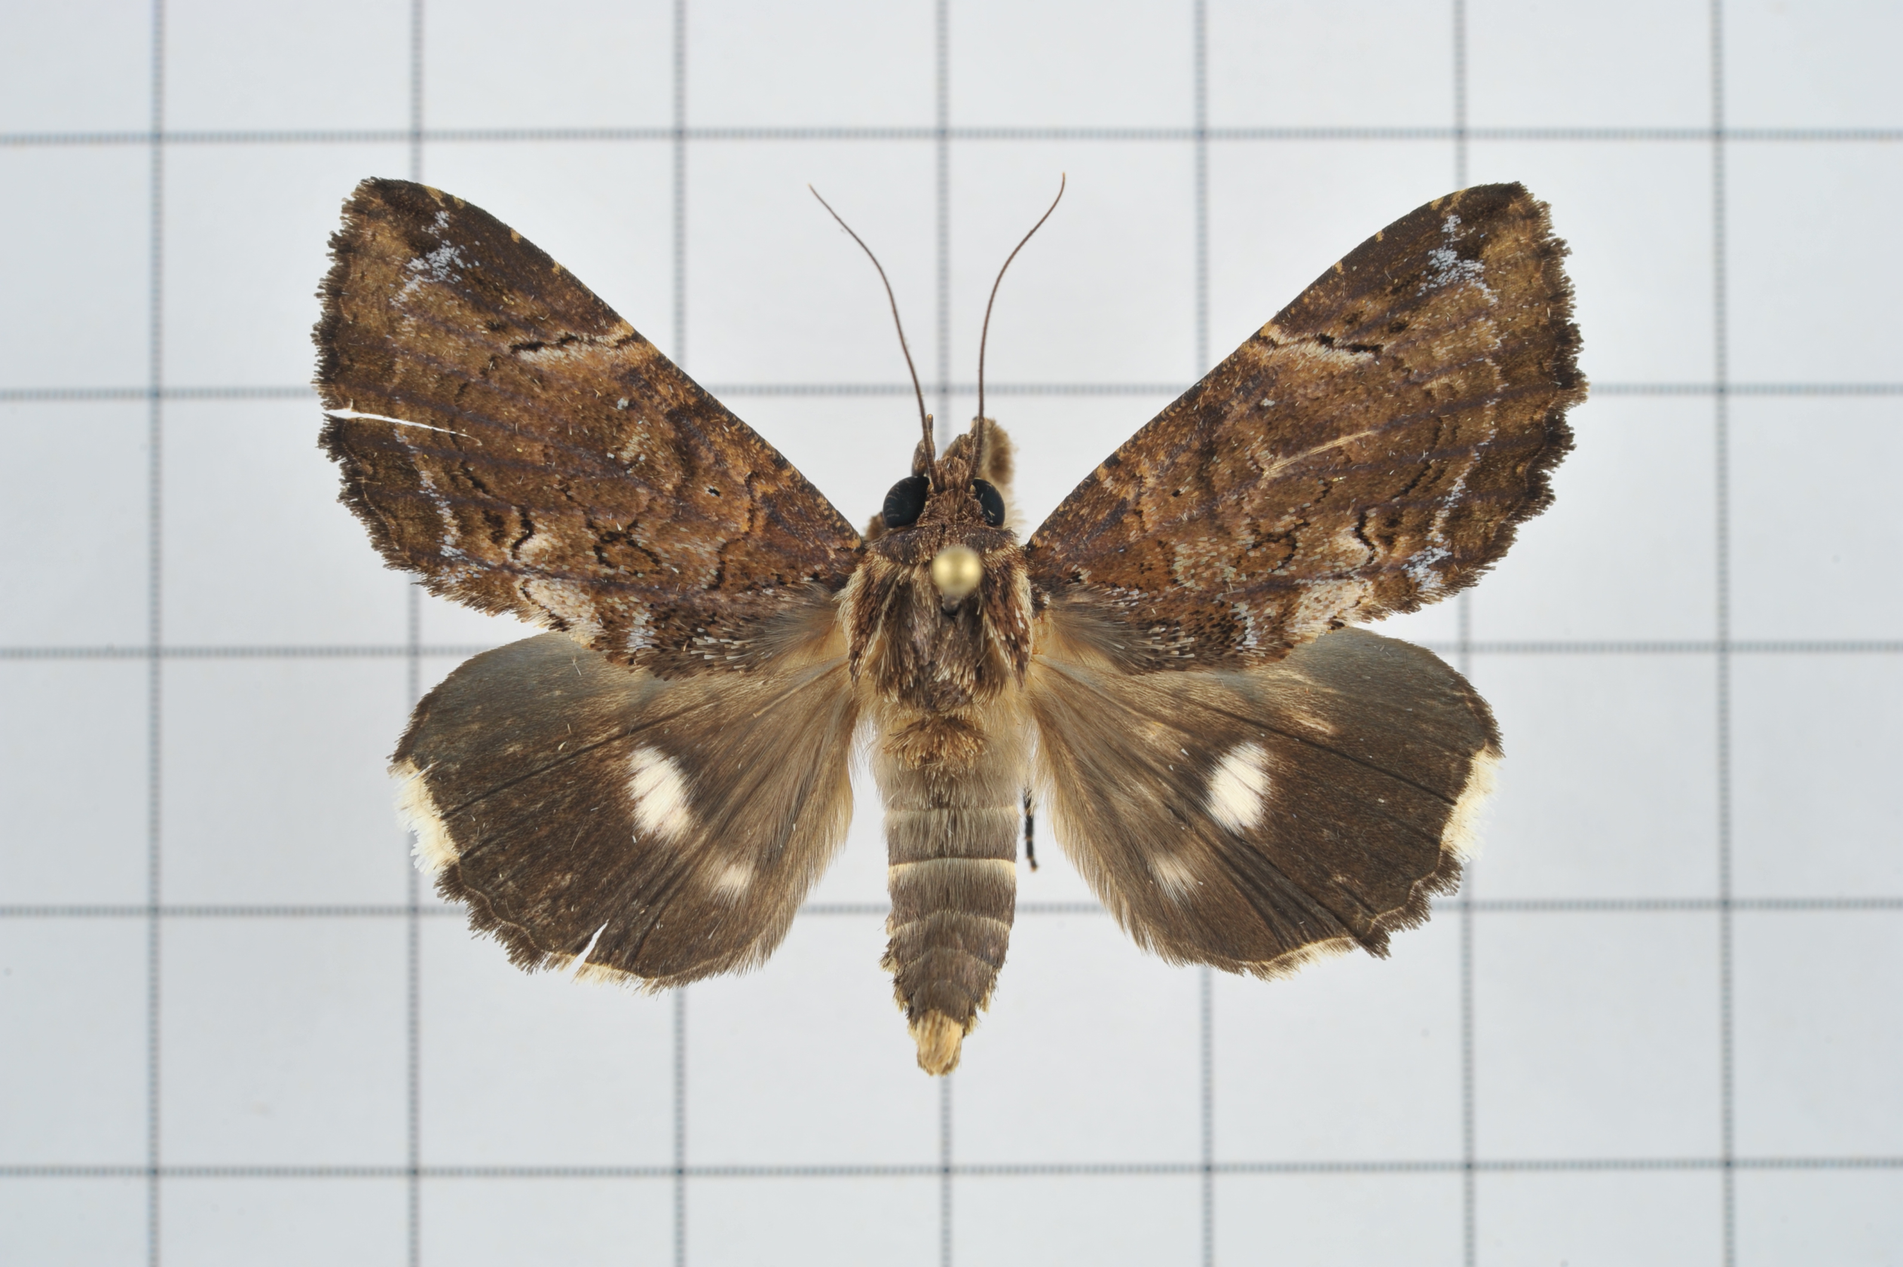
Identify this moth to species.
Ercheia cyllaria
